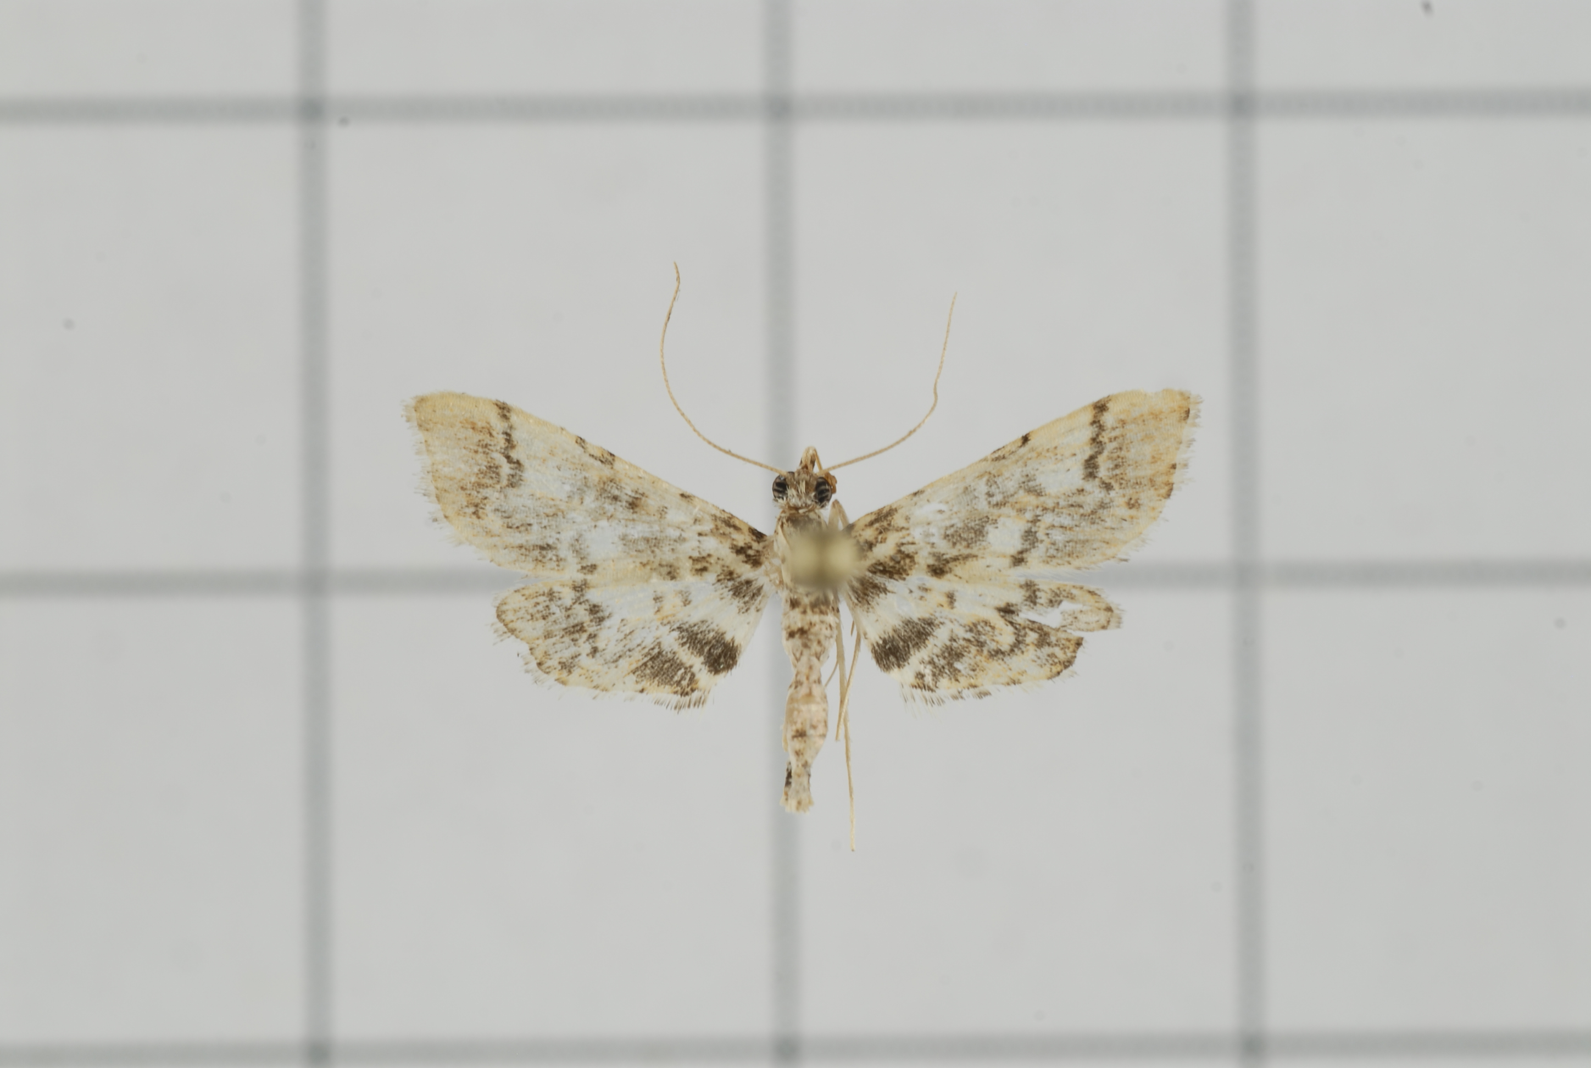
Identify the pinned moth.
Lamprosema commixta
